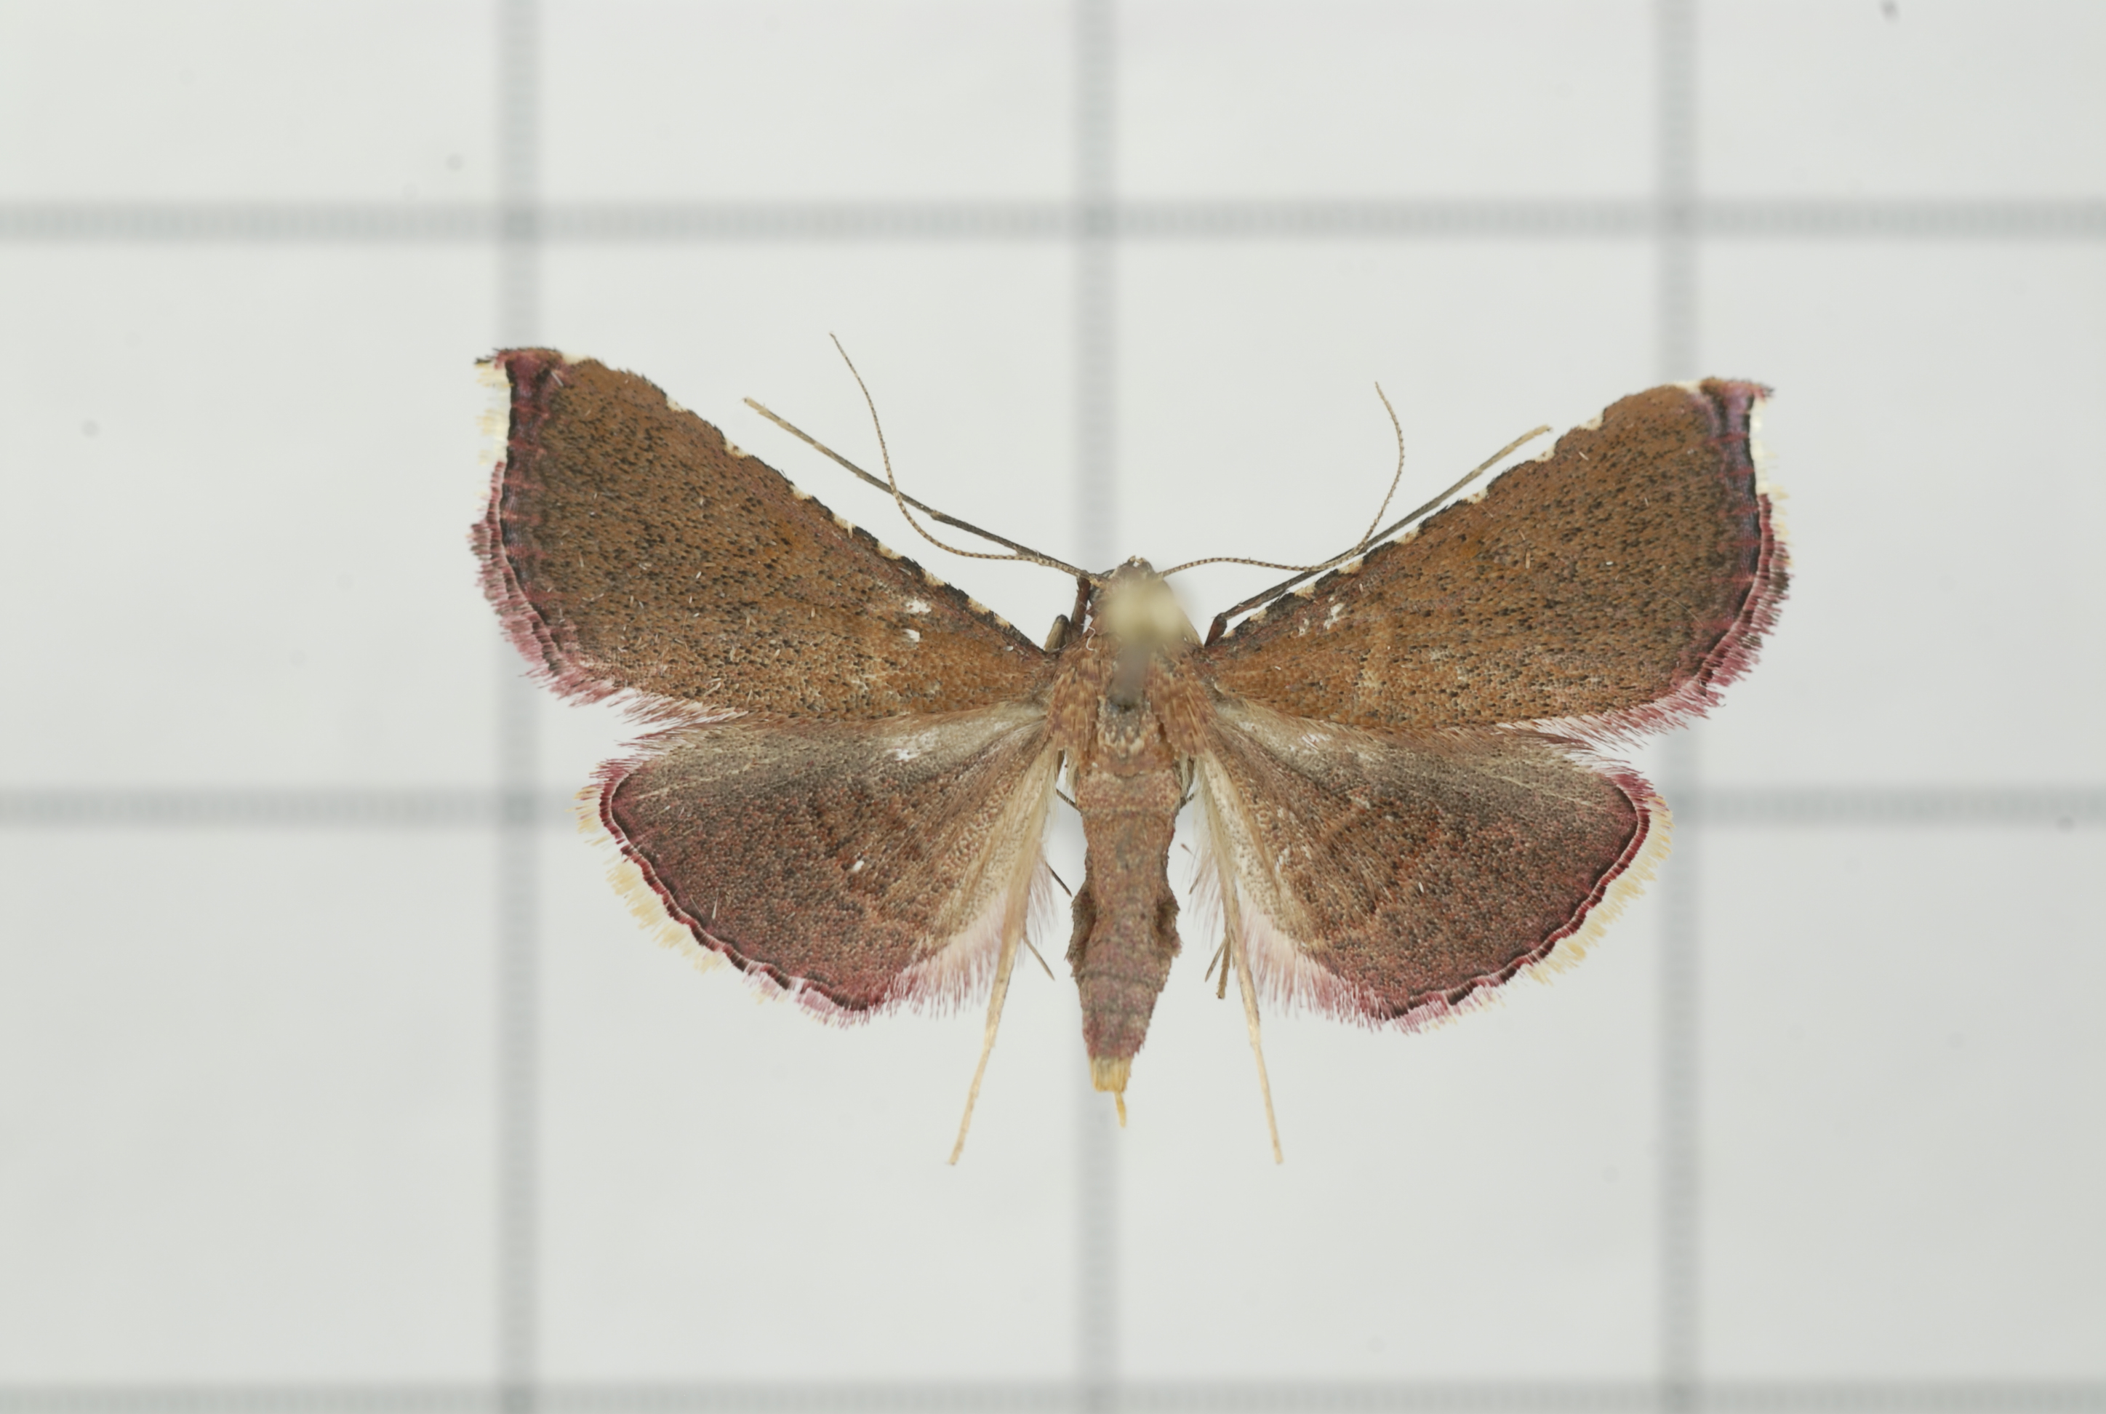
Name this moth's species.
Endotricha minialis
